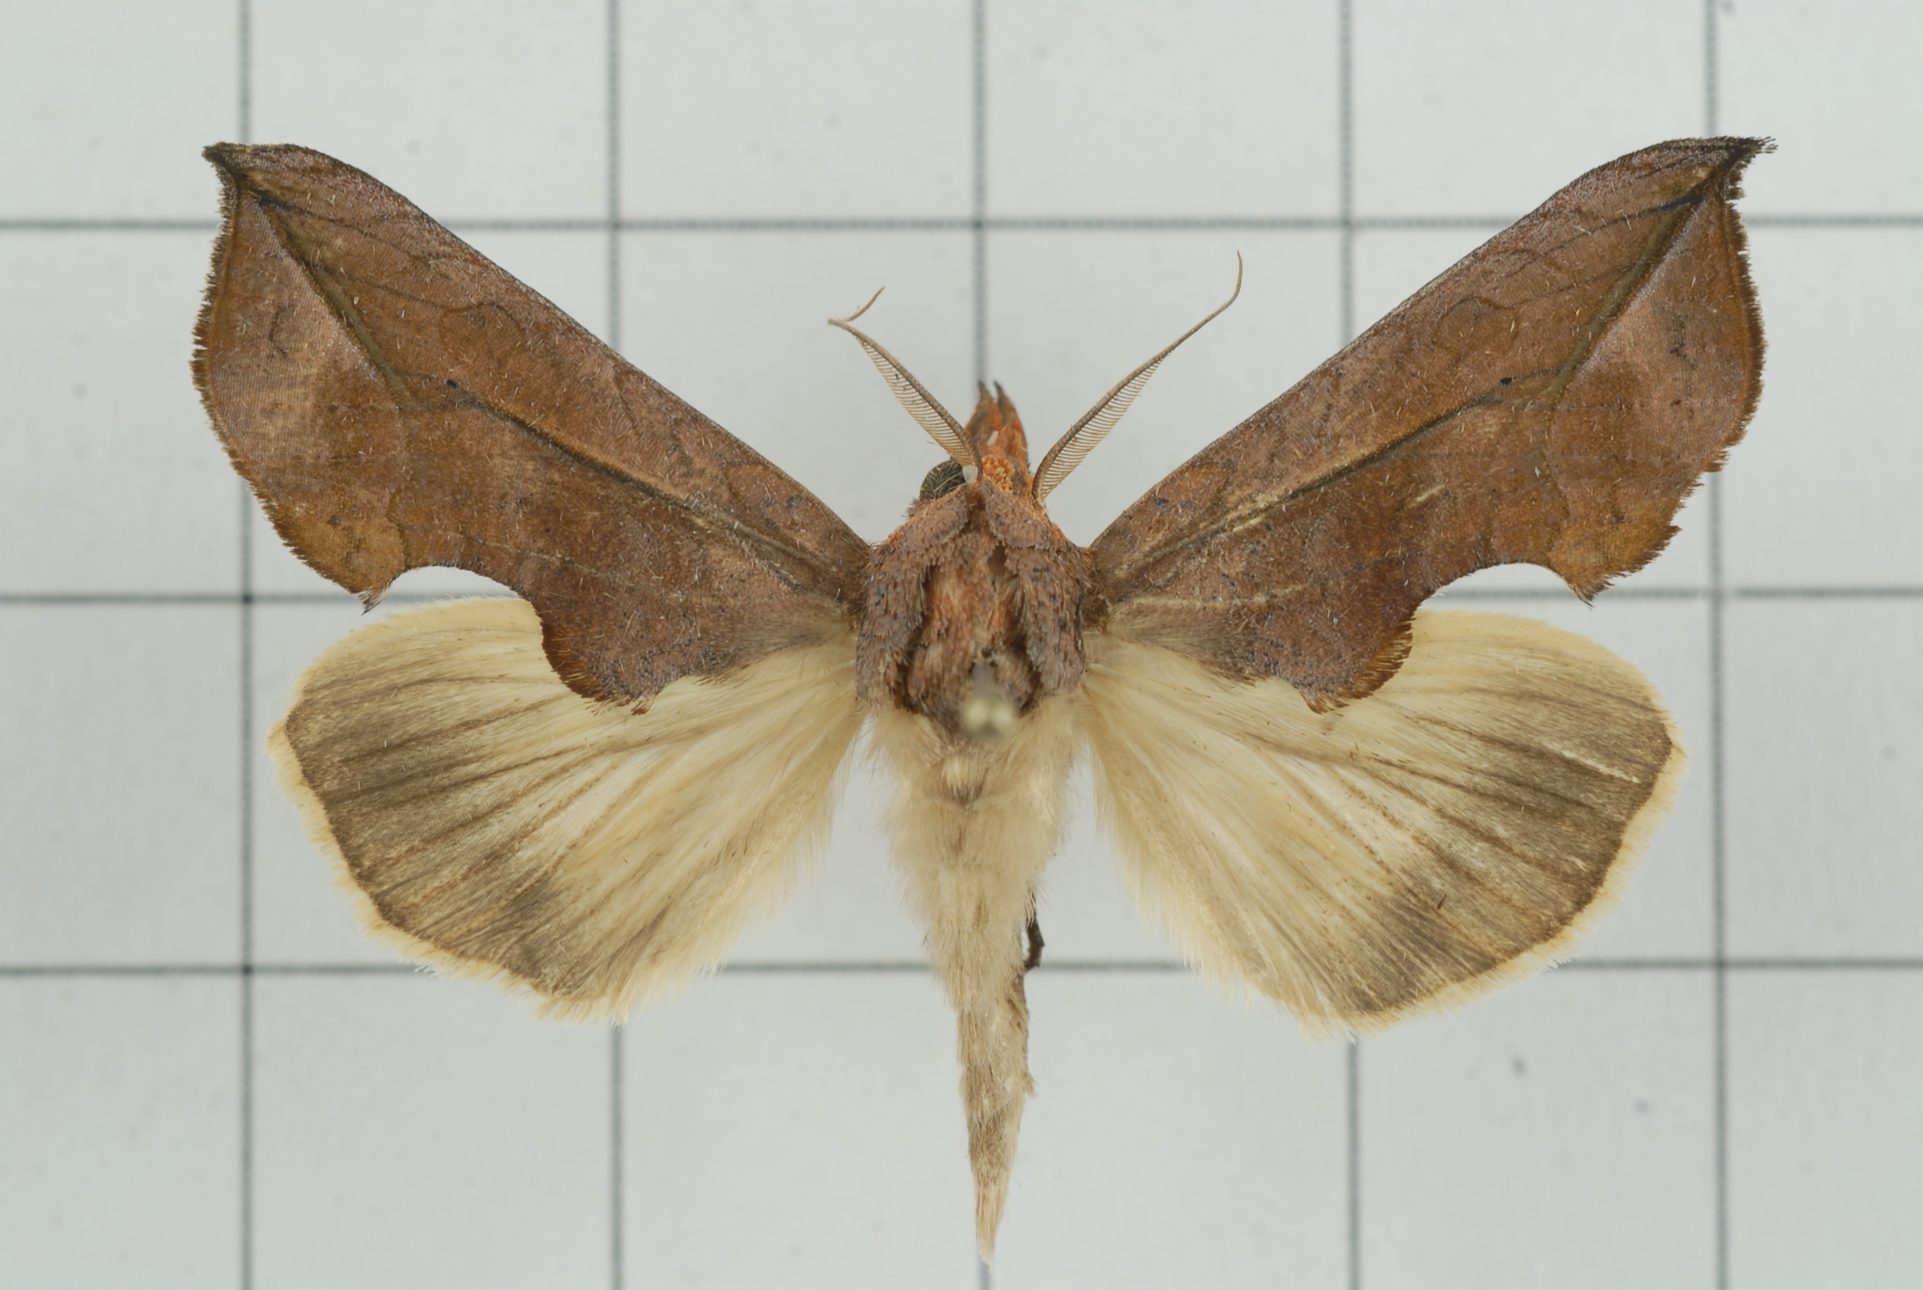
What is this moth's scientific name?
Oraesia excavata
